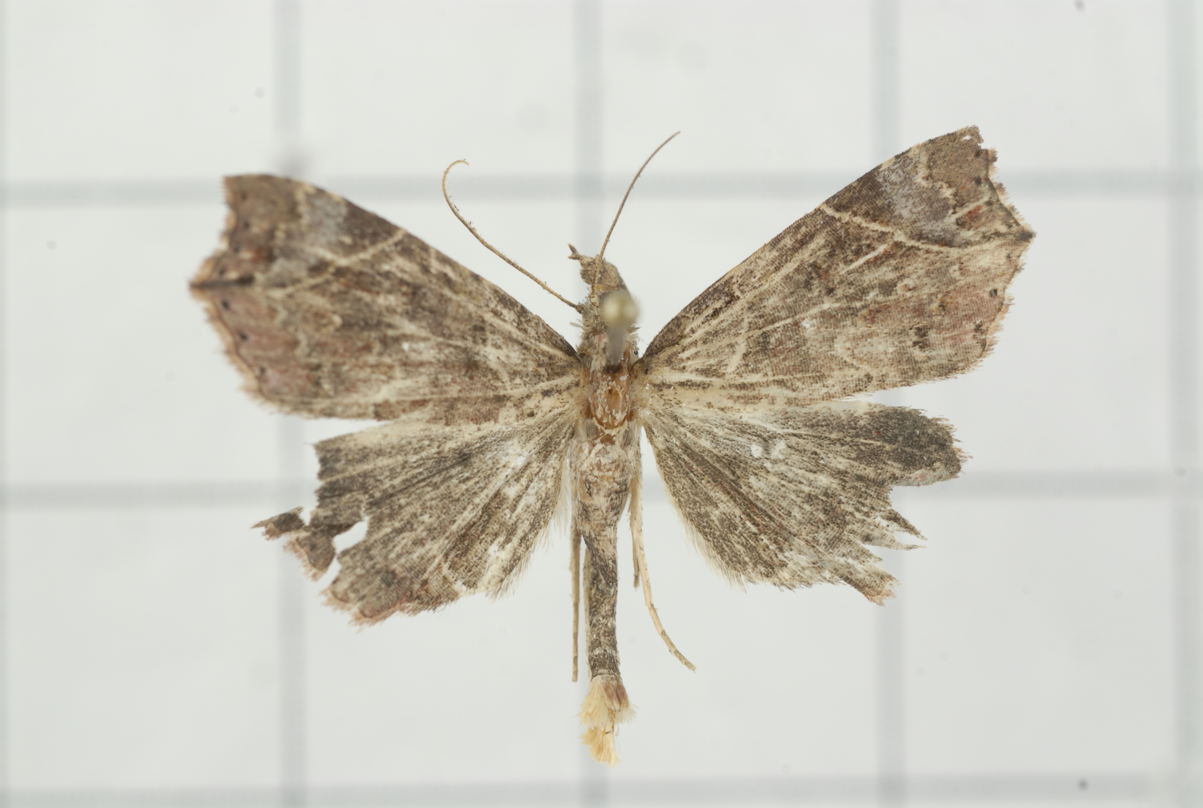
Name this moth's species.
Parolulis renalis
